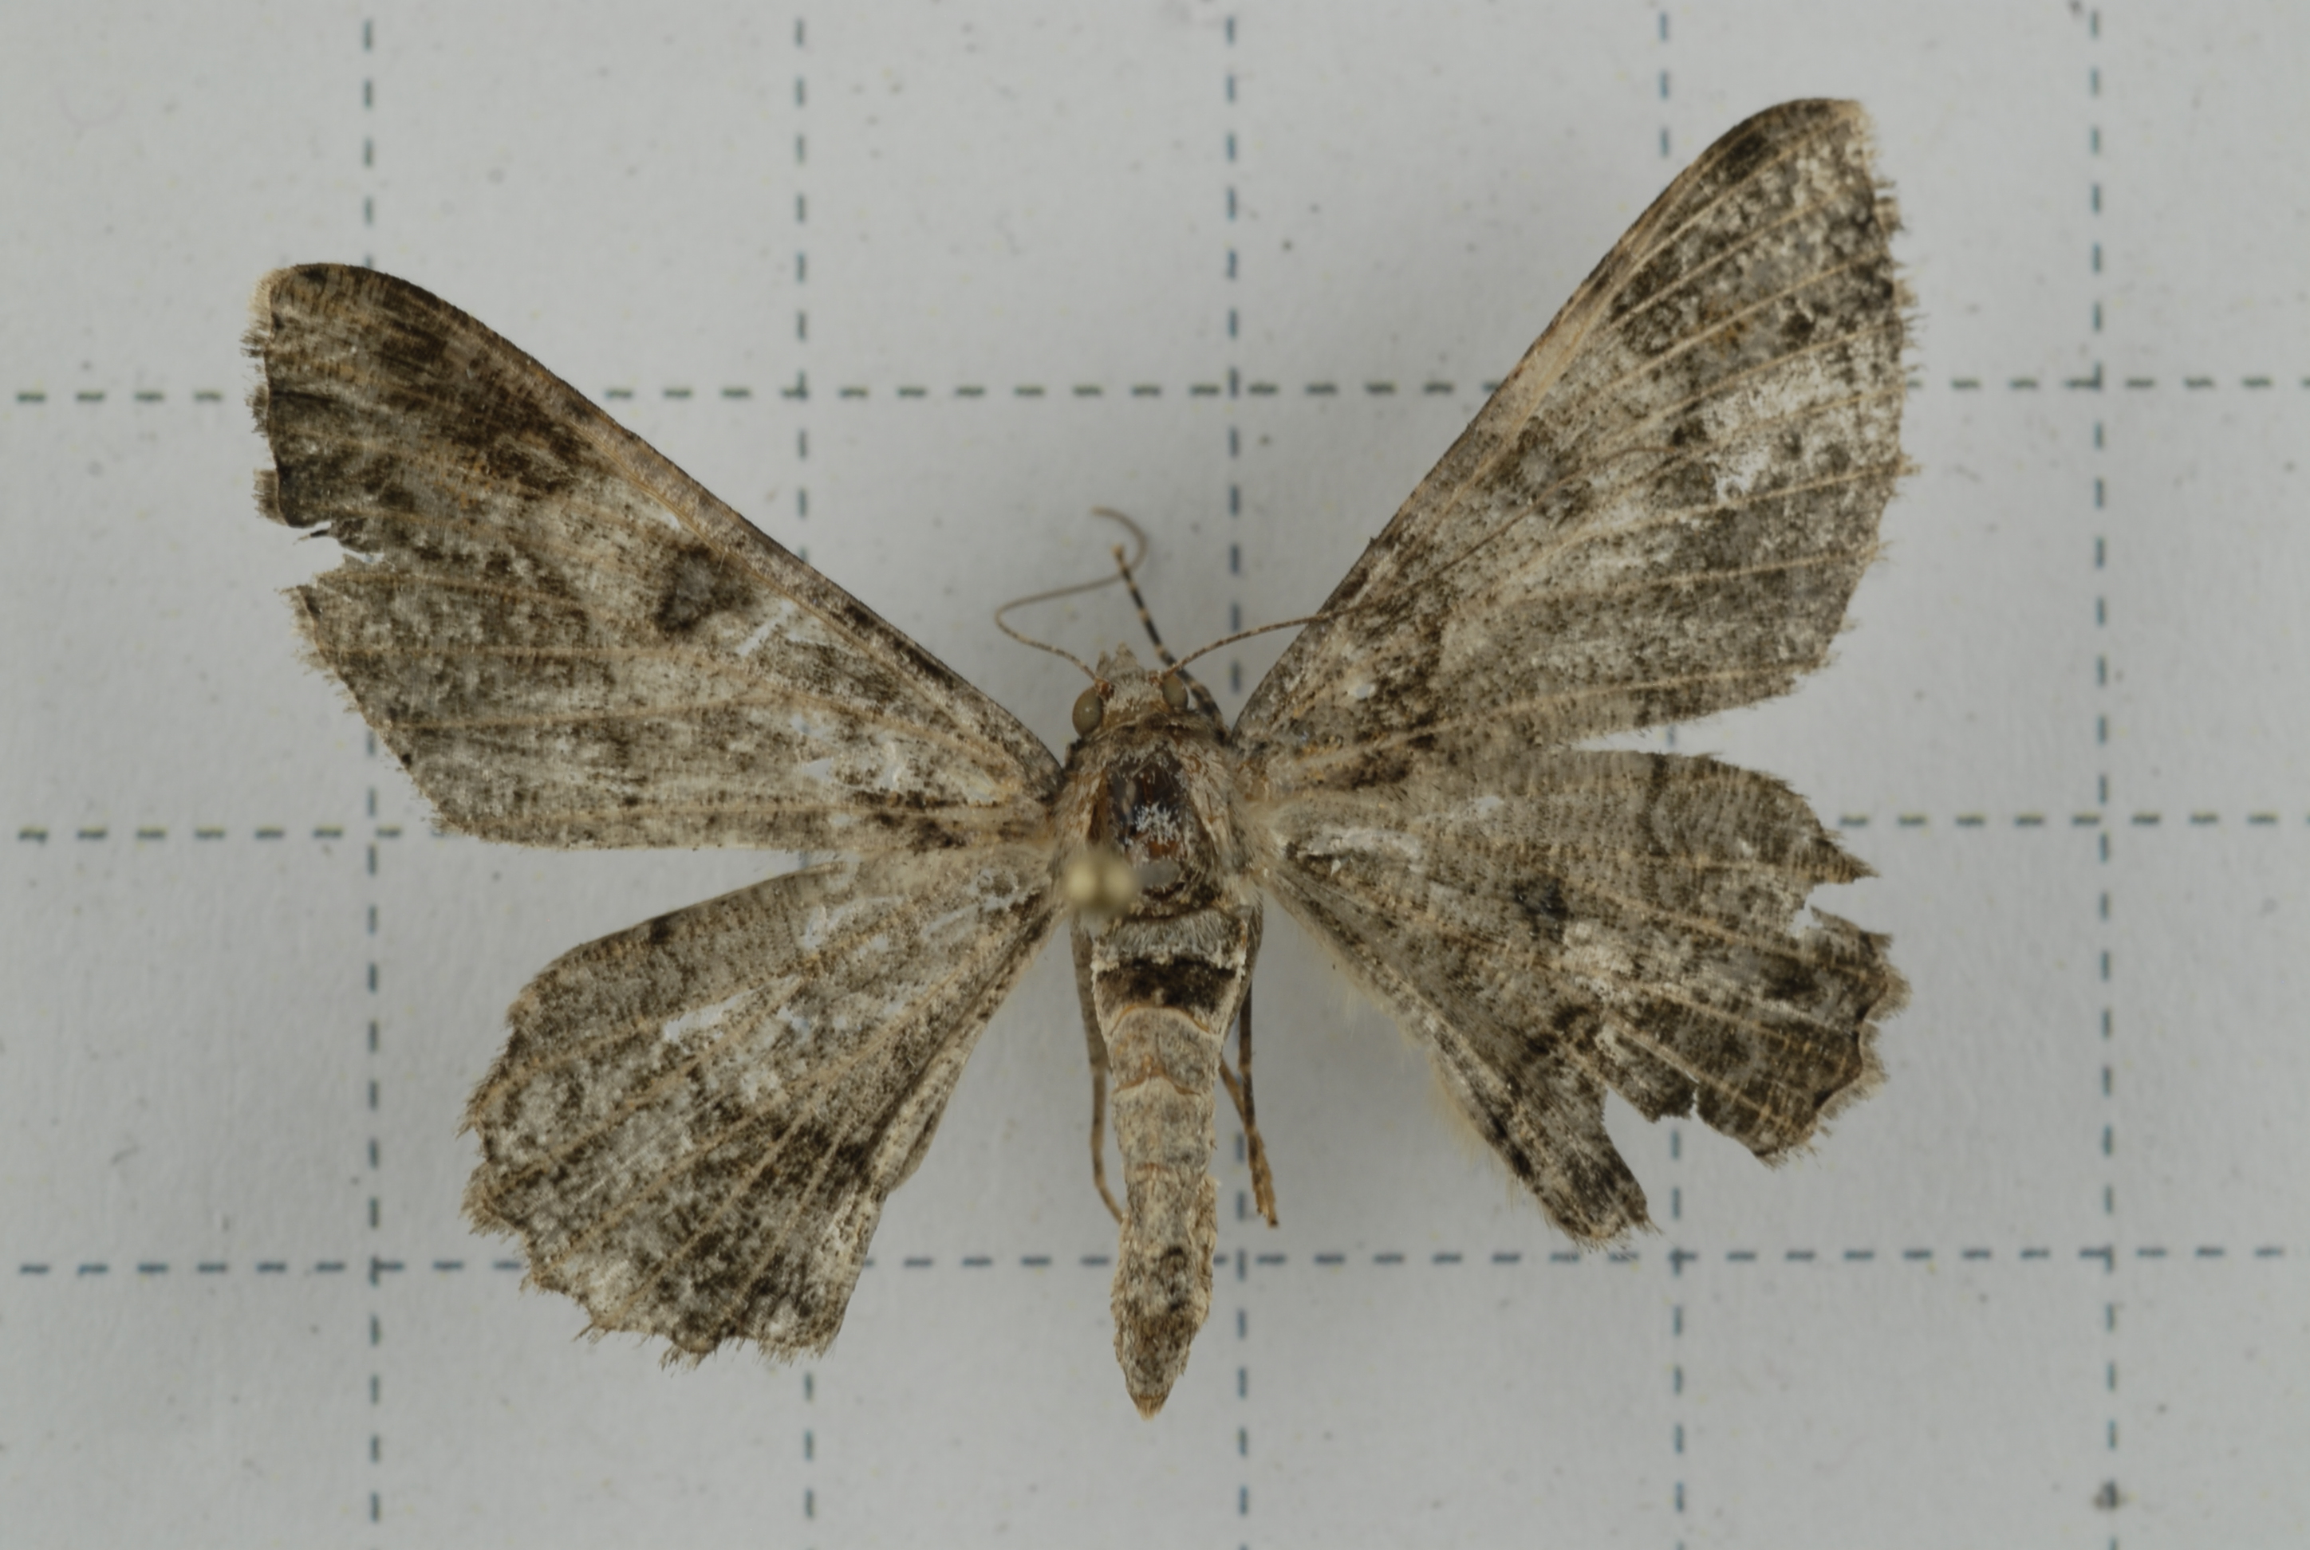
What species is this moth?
Cleora repulsaria repulsaria
